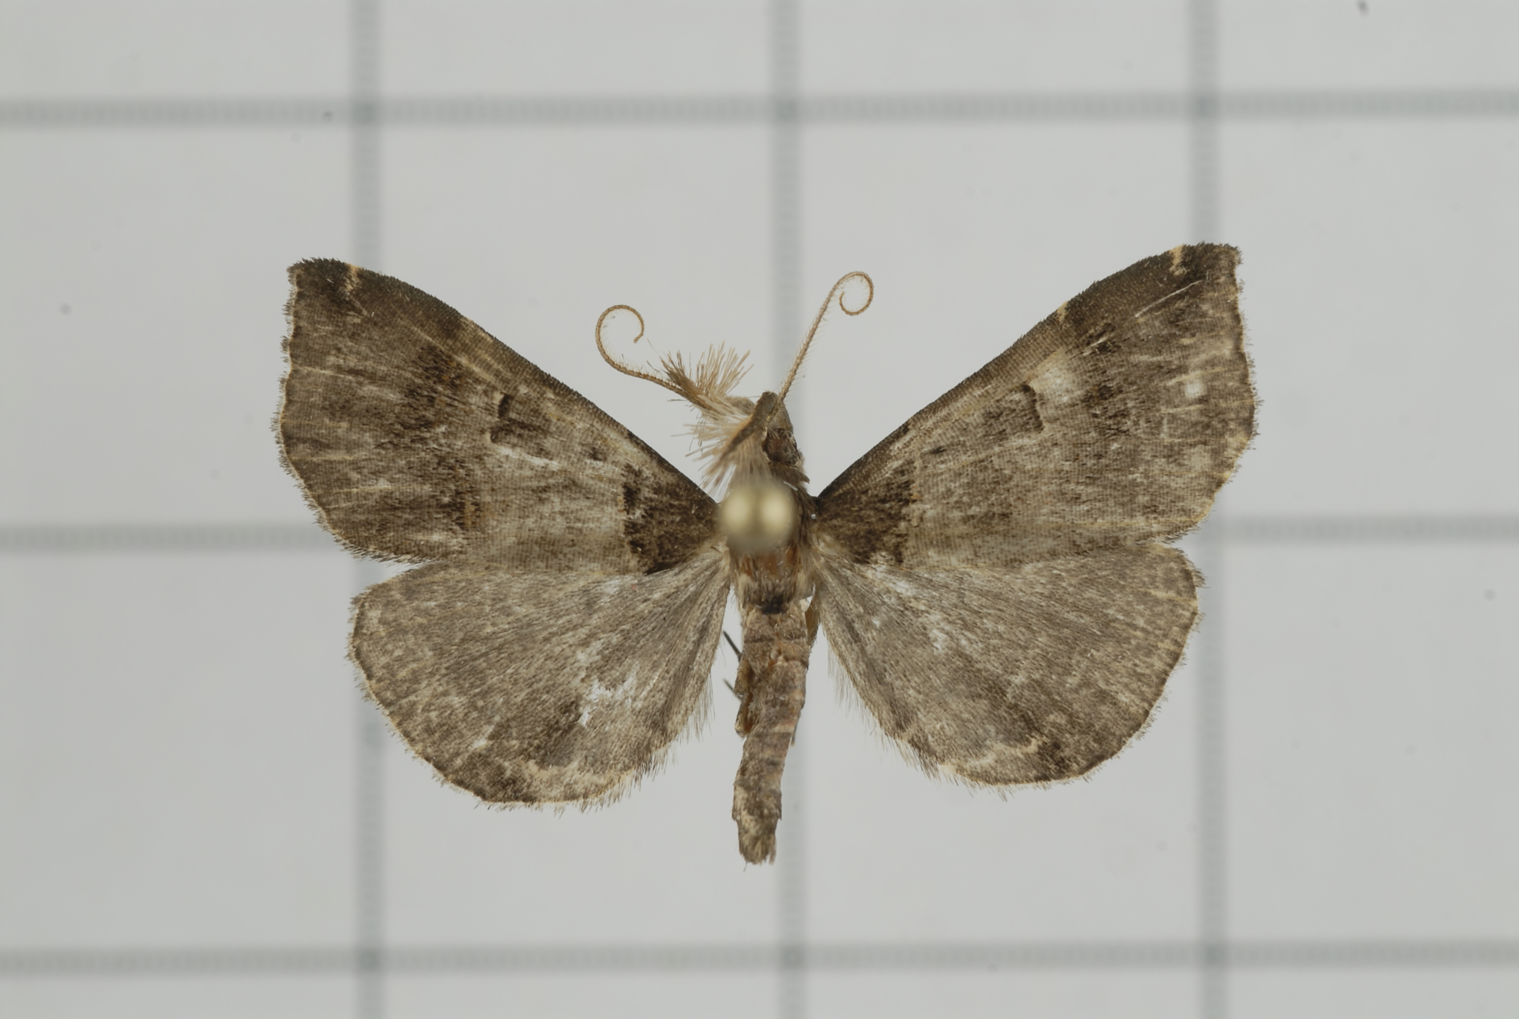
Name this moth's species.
Bertula kosemponica
